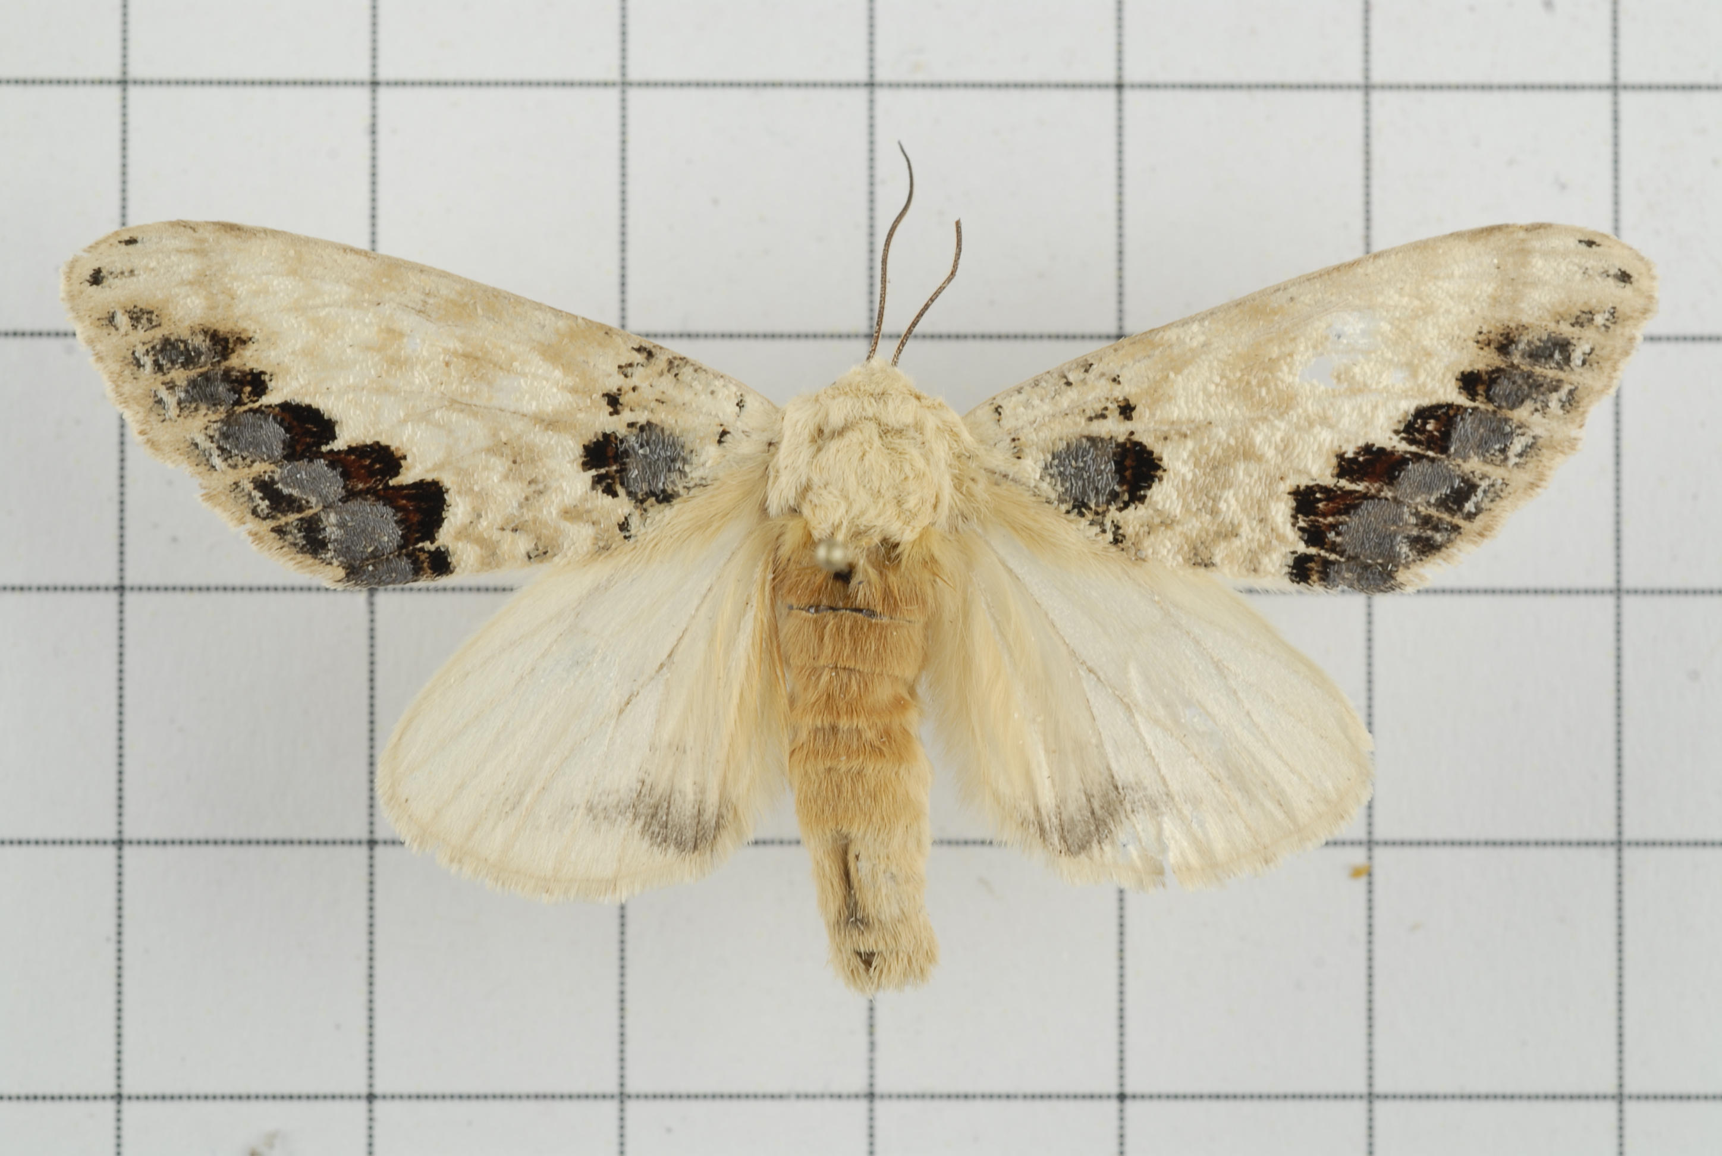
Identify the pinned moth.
Phalera flavescens flavescens
